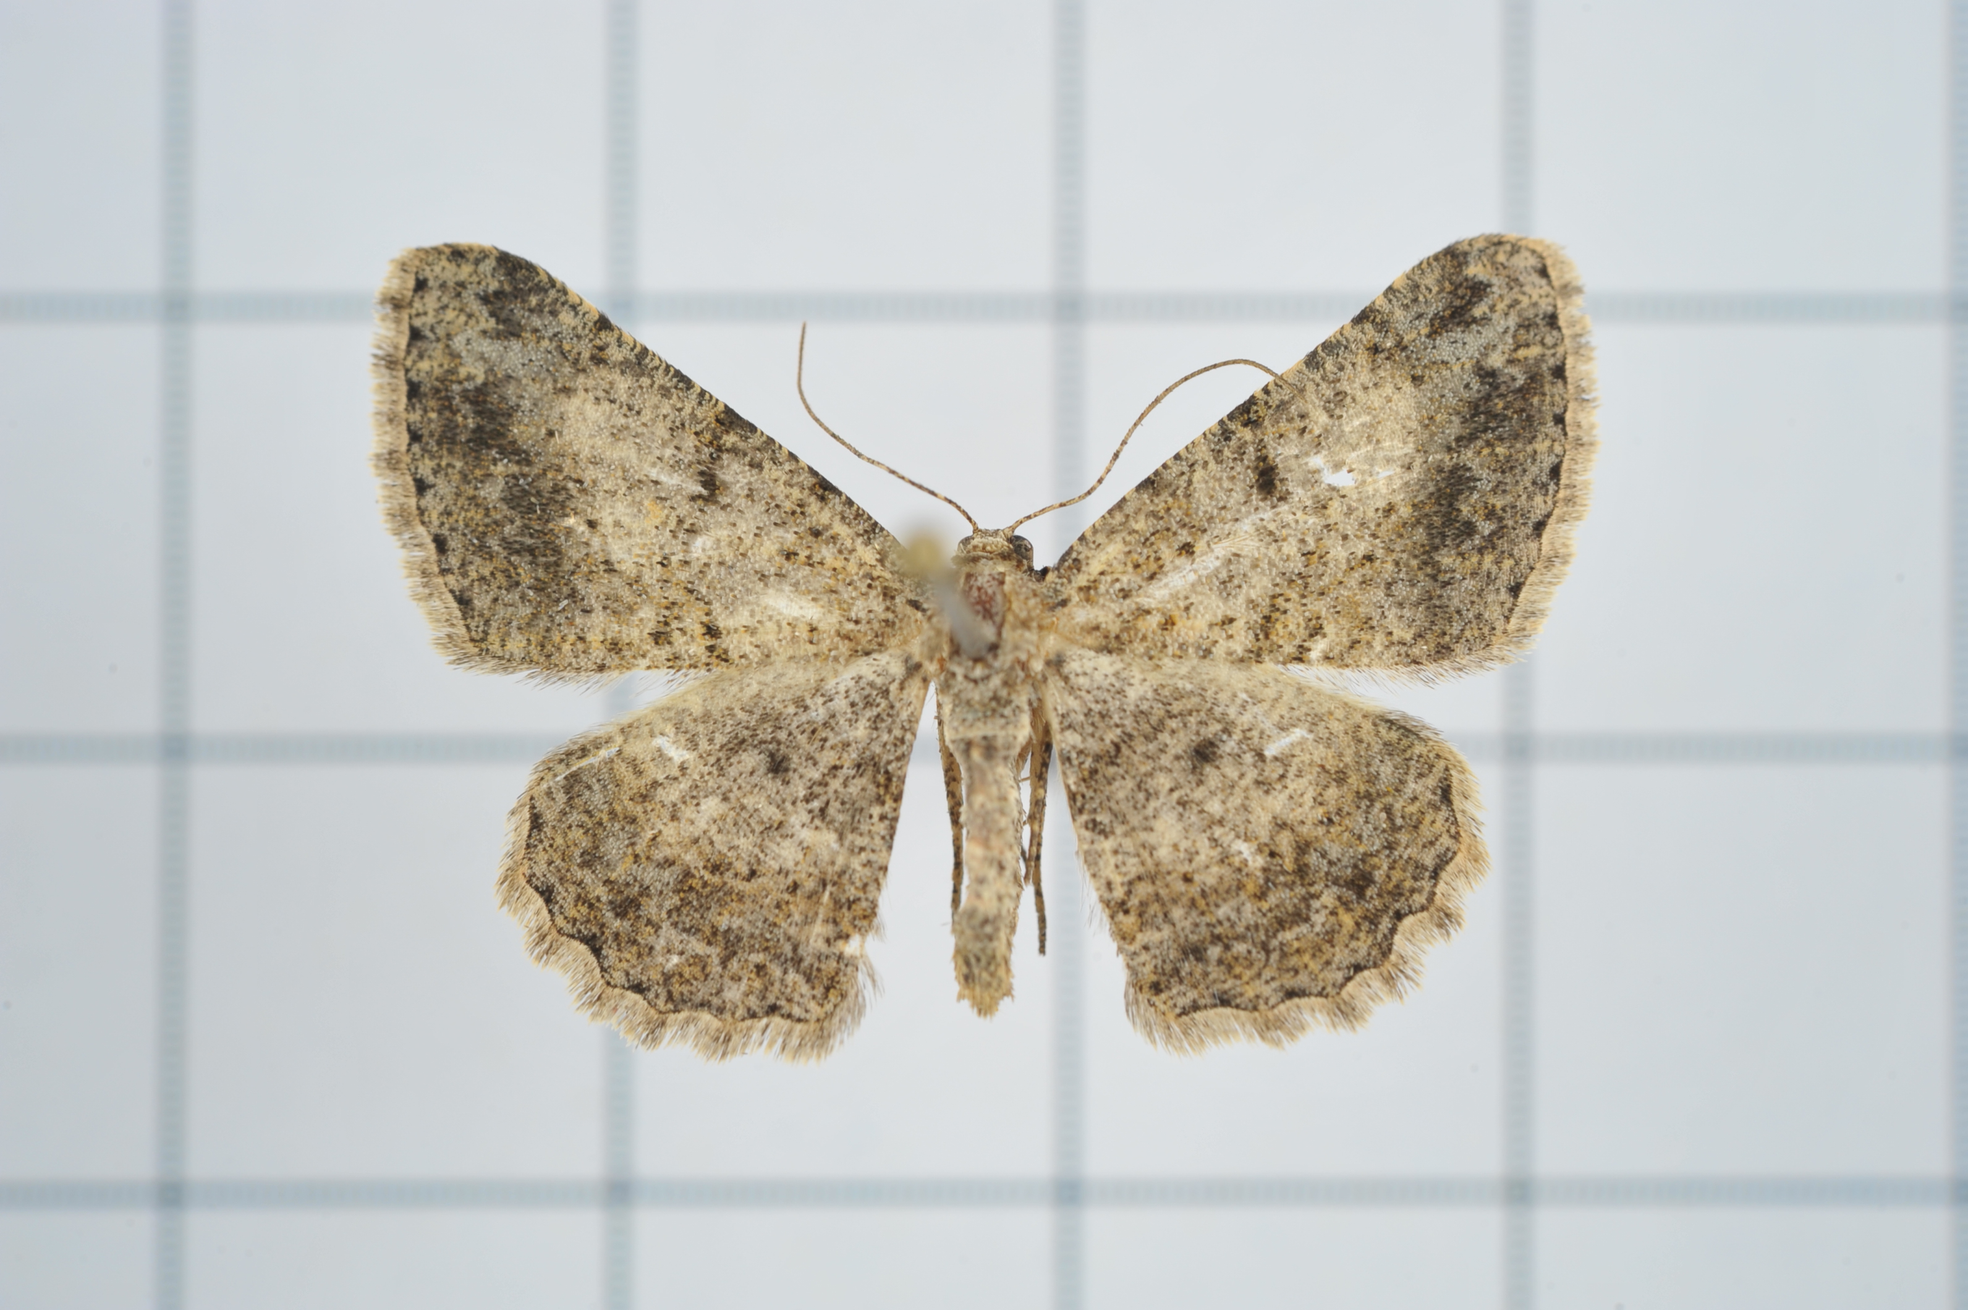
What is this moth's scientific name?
Psilalcis breta rantaizana
